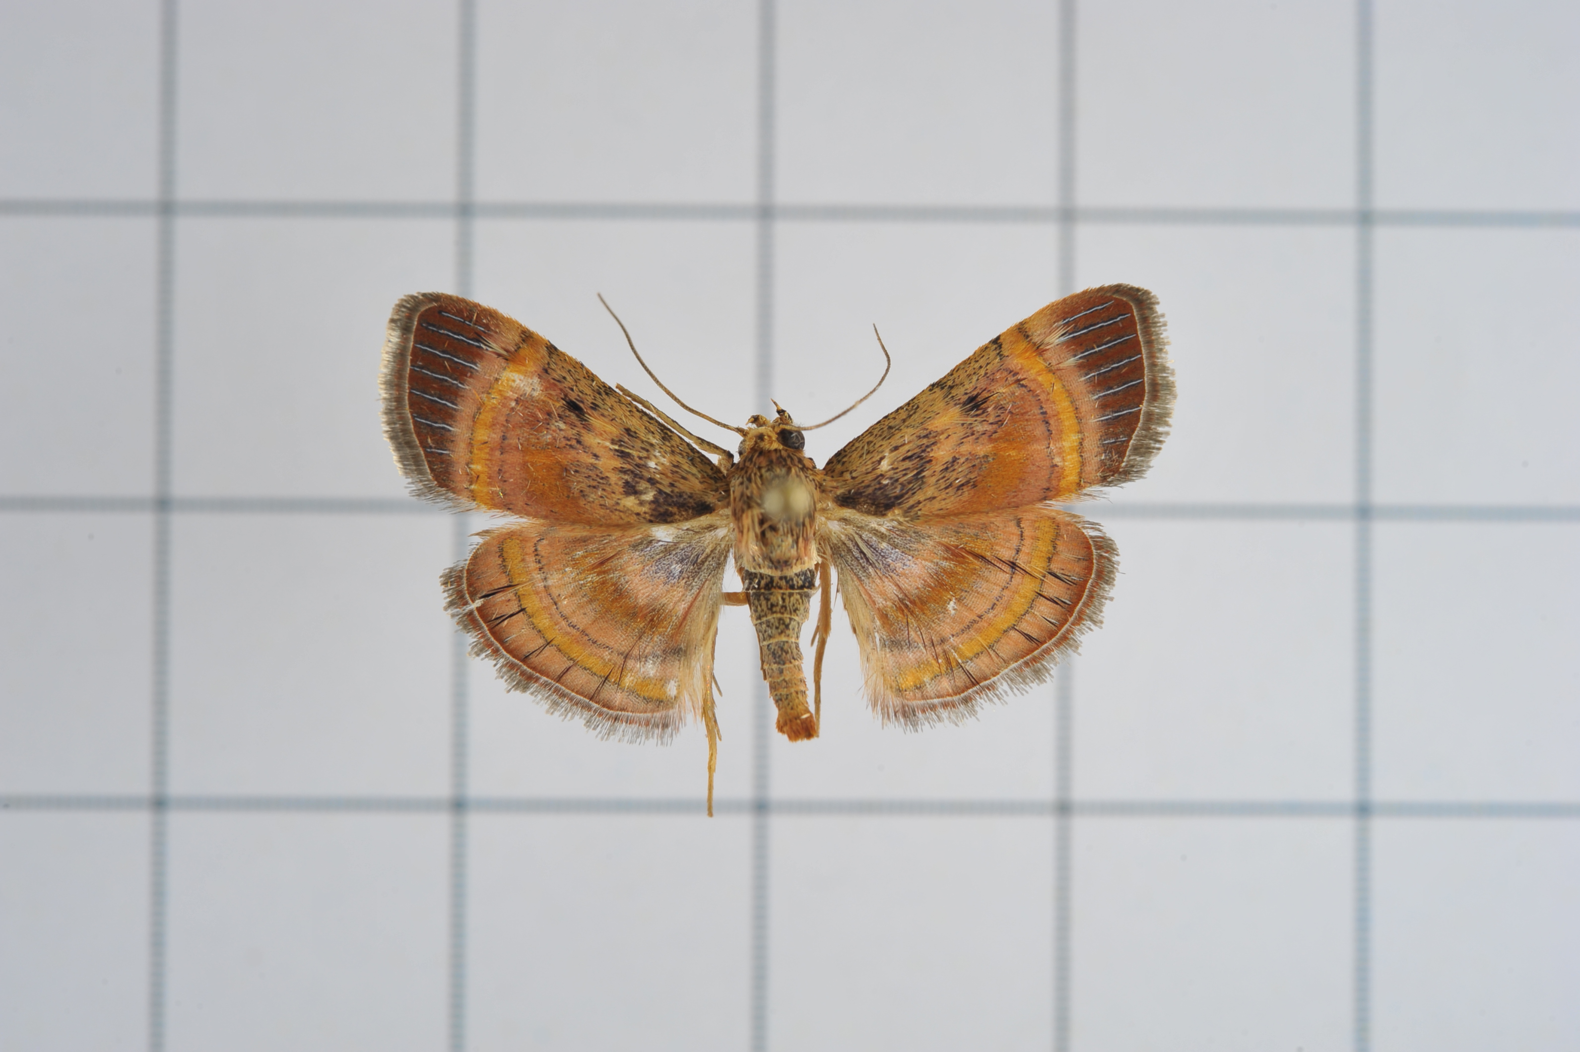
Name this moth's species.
Lista haraldusalis
